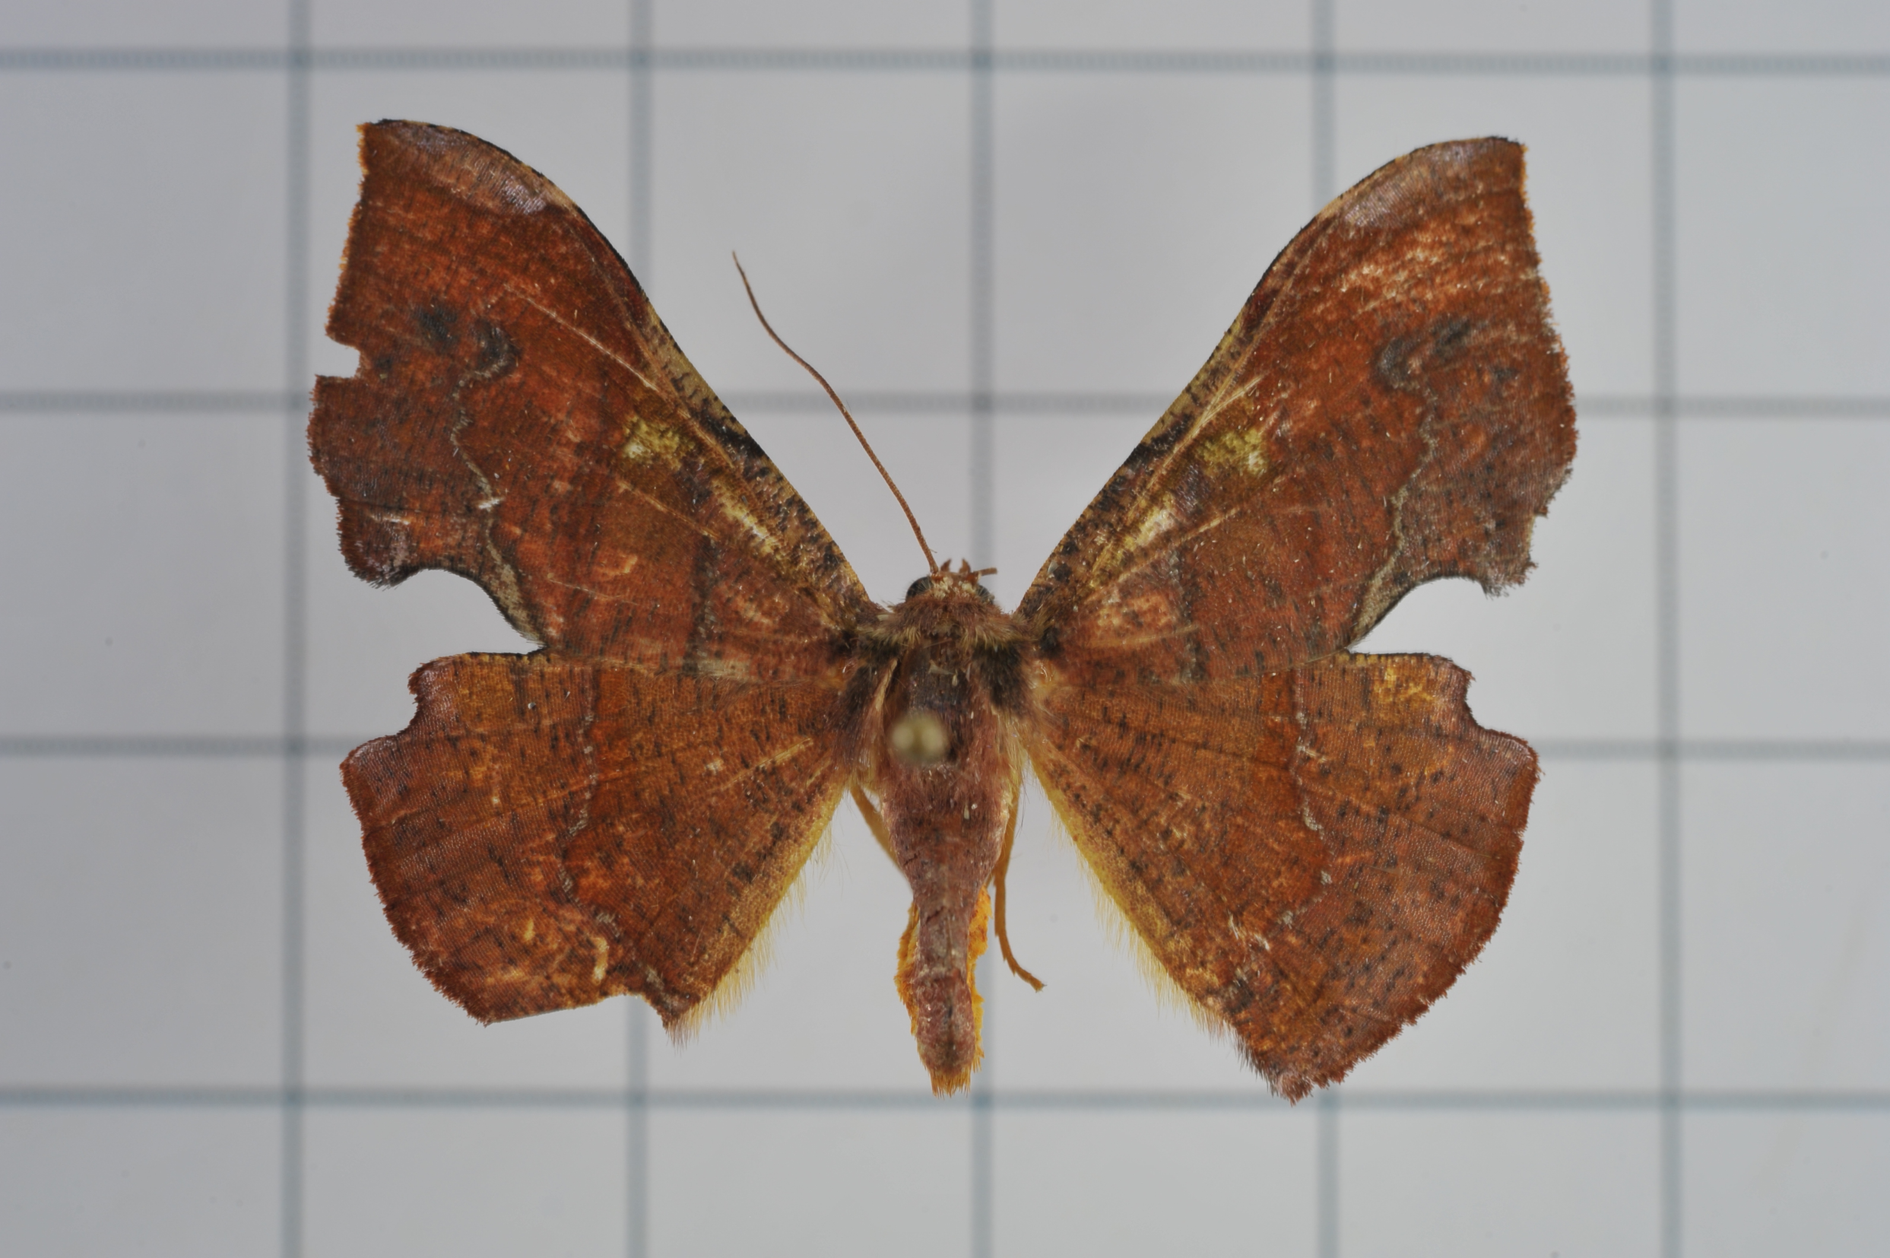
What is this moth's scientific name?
Fascellina chromataria
